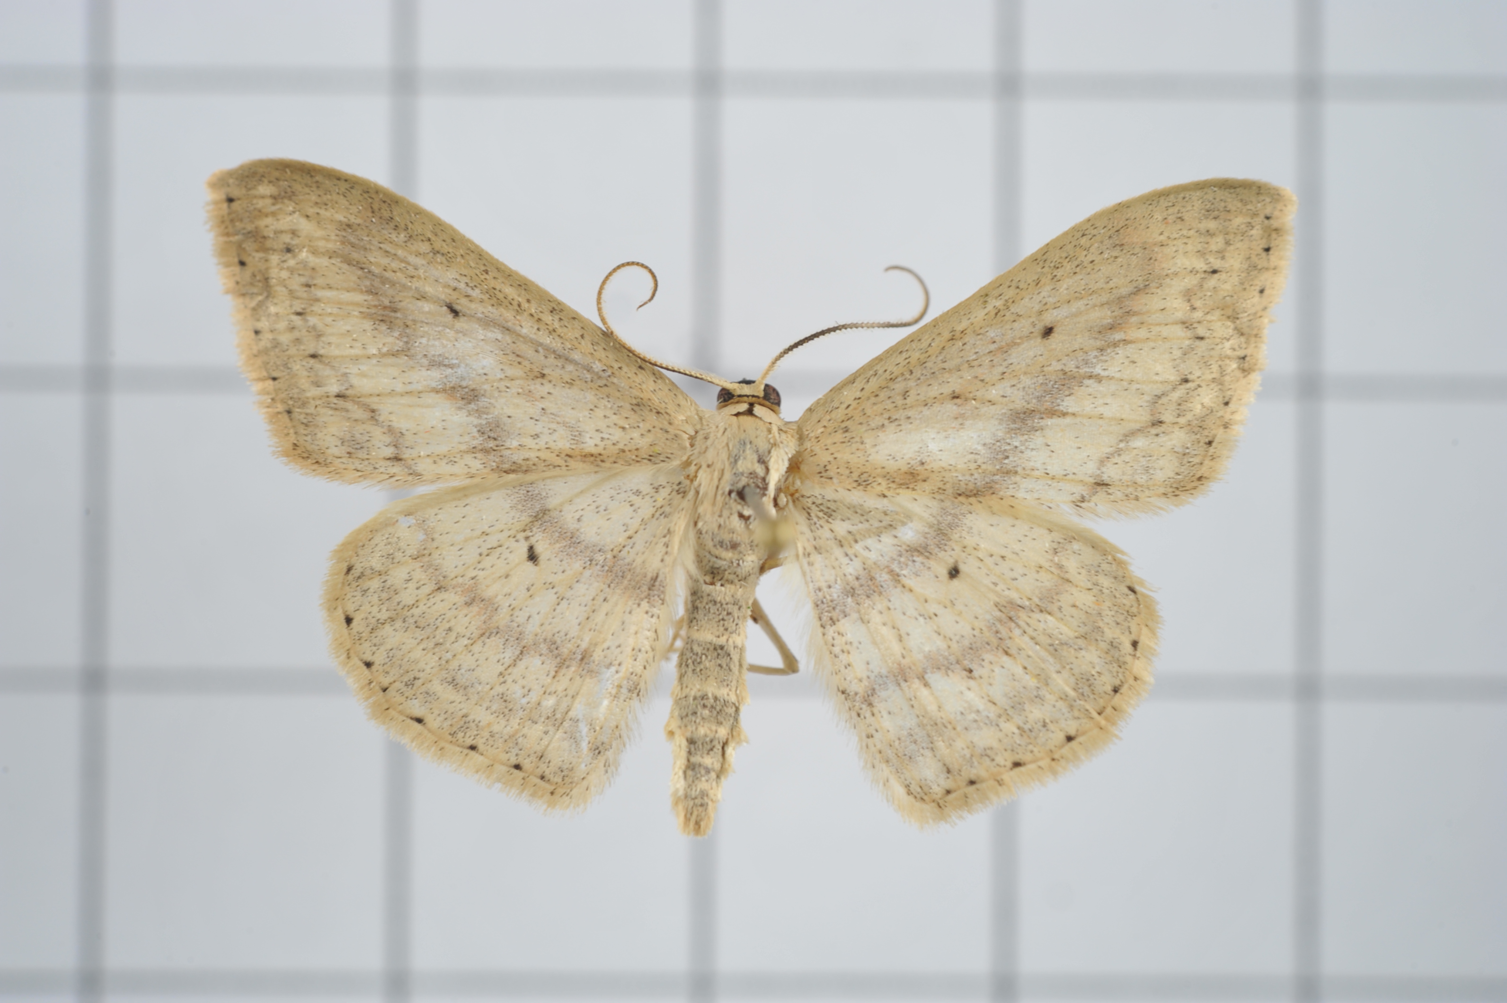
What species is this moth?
Scopula kagiata
